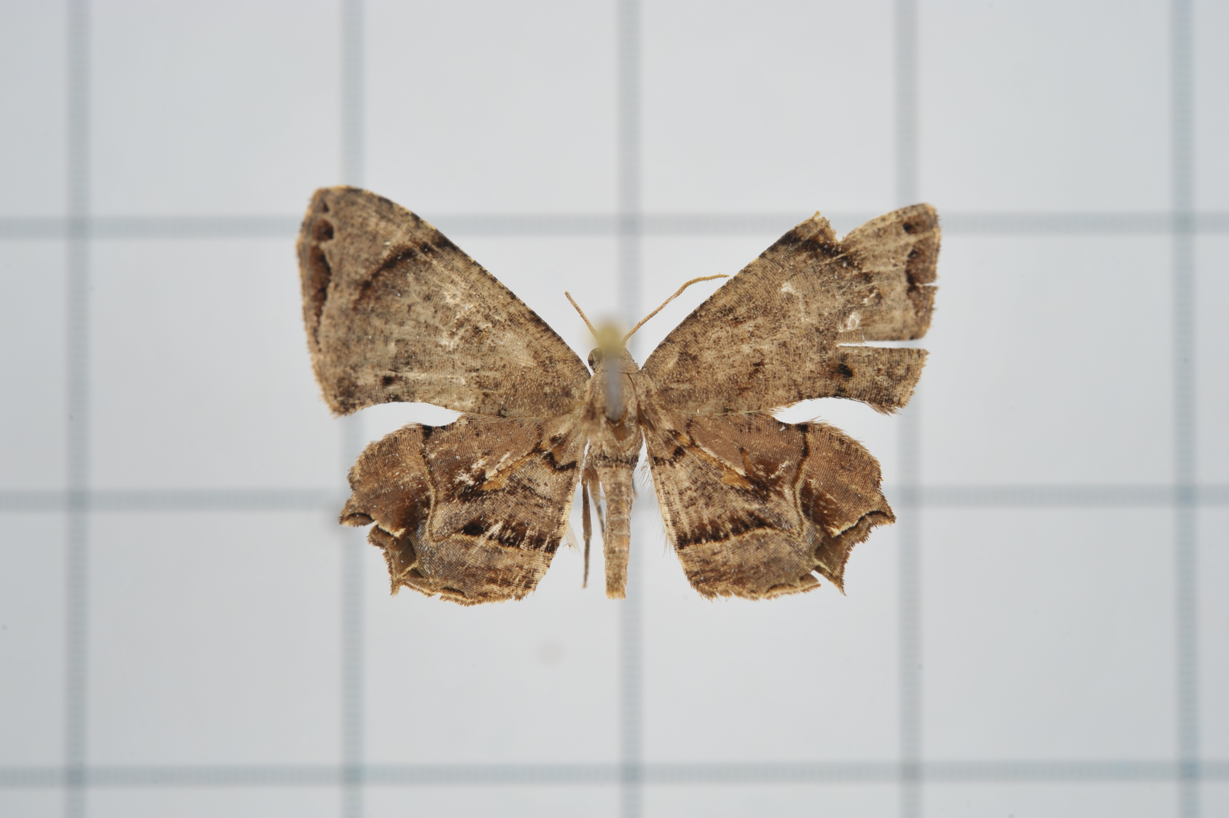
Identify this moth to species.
Dysaethria fulvihamata
